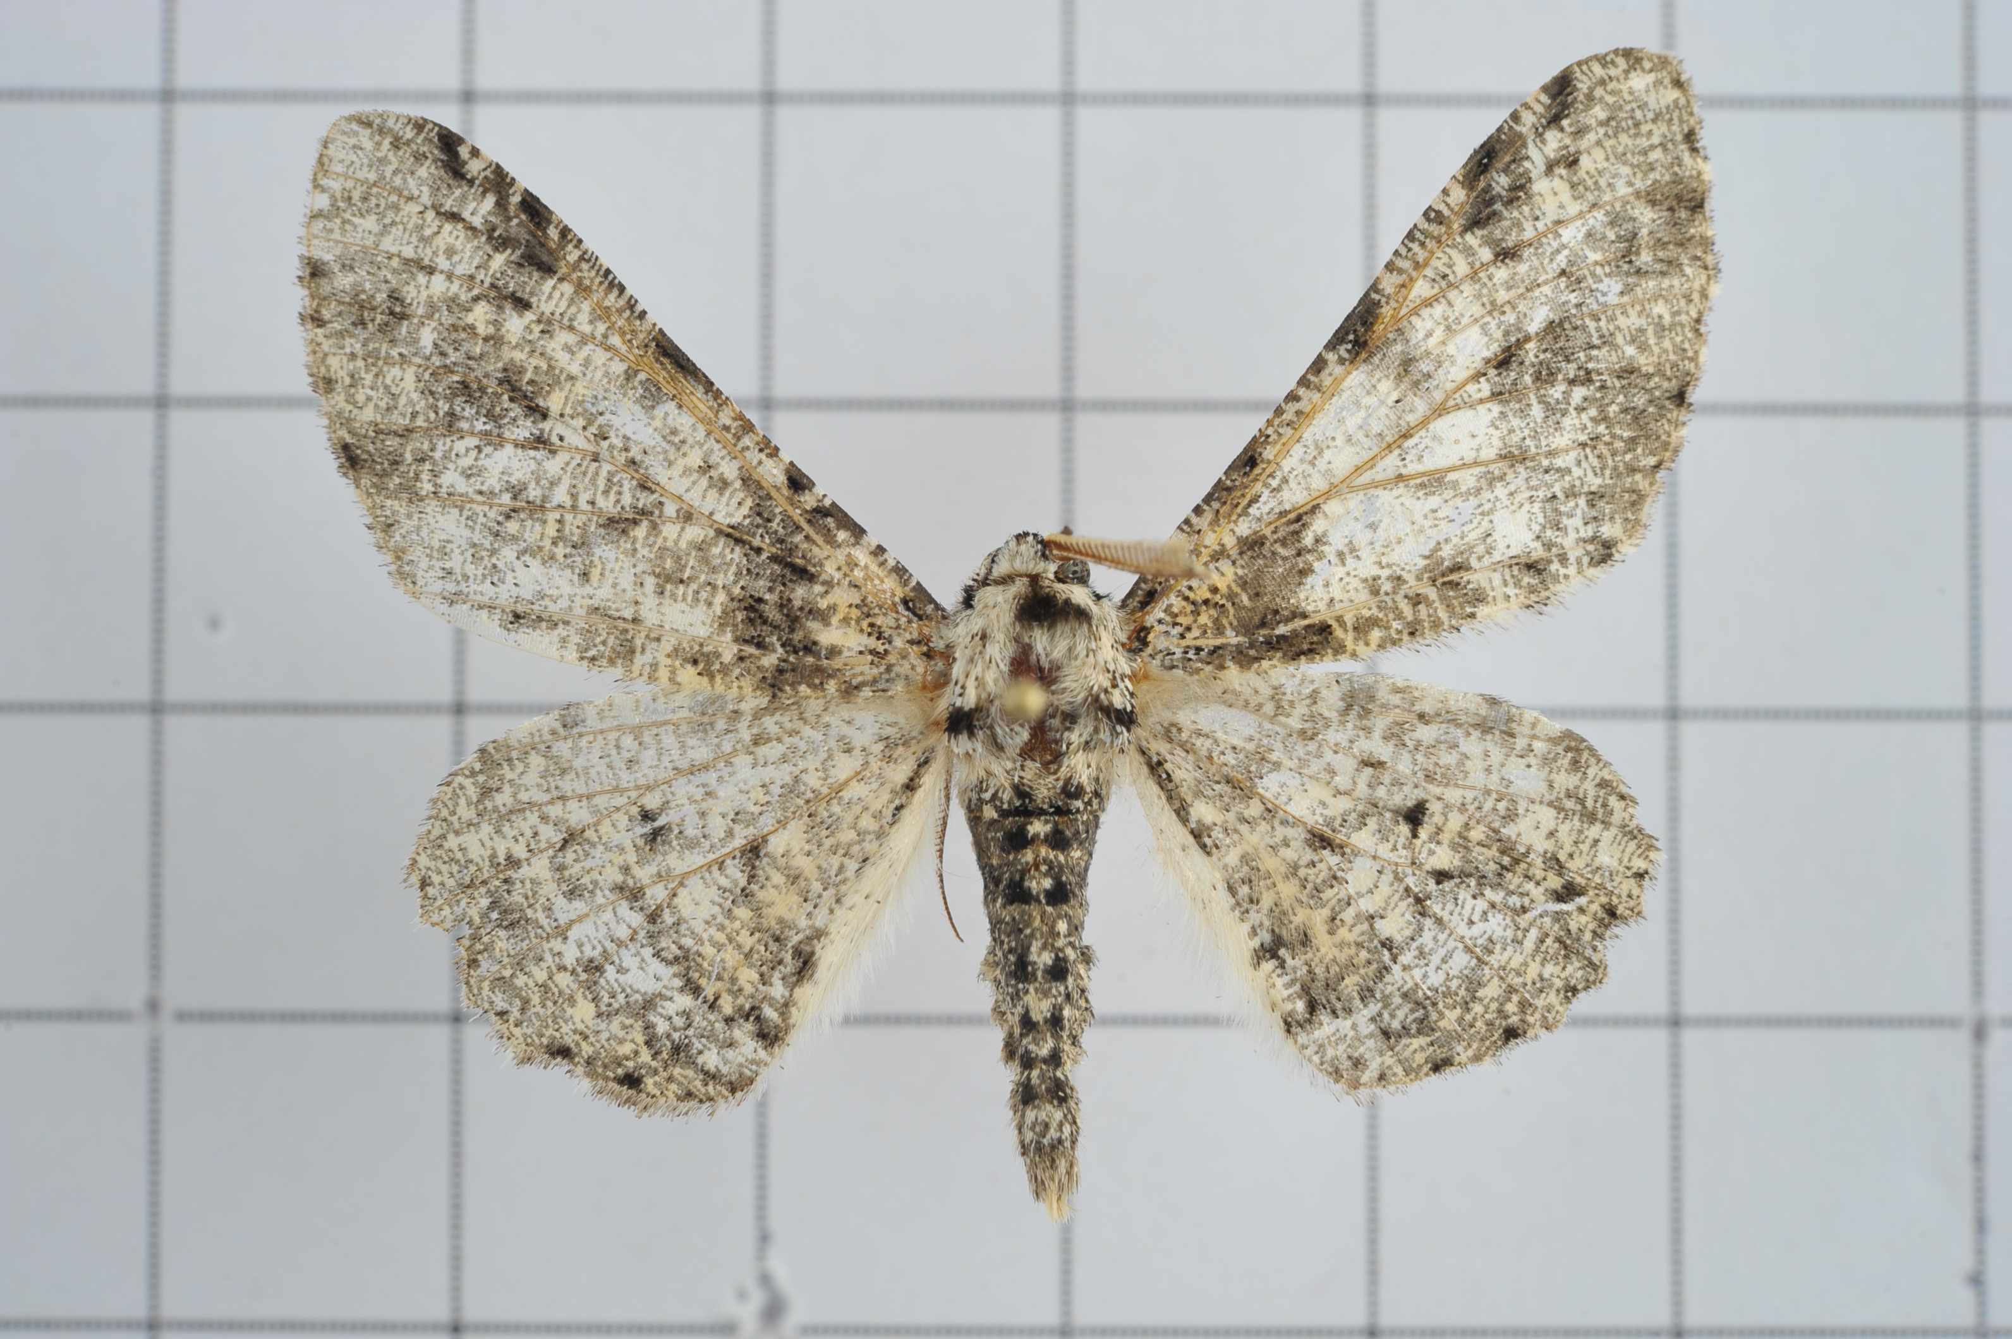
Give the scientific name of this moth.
Biston melacron
